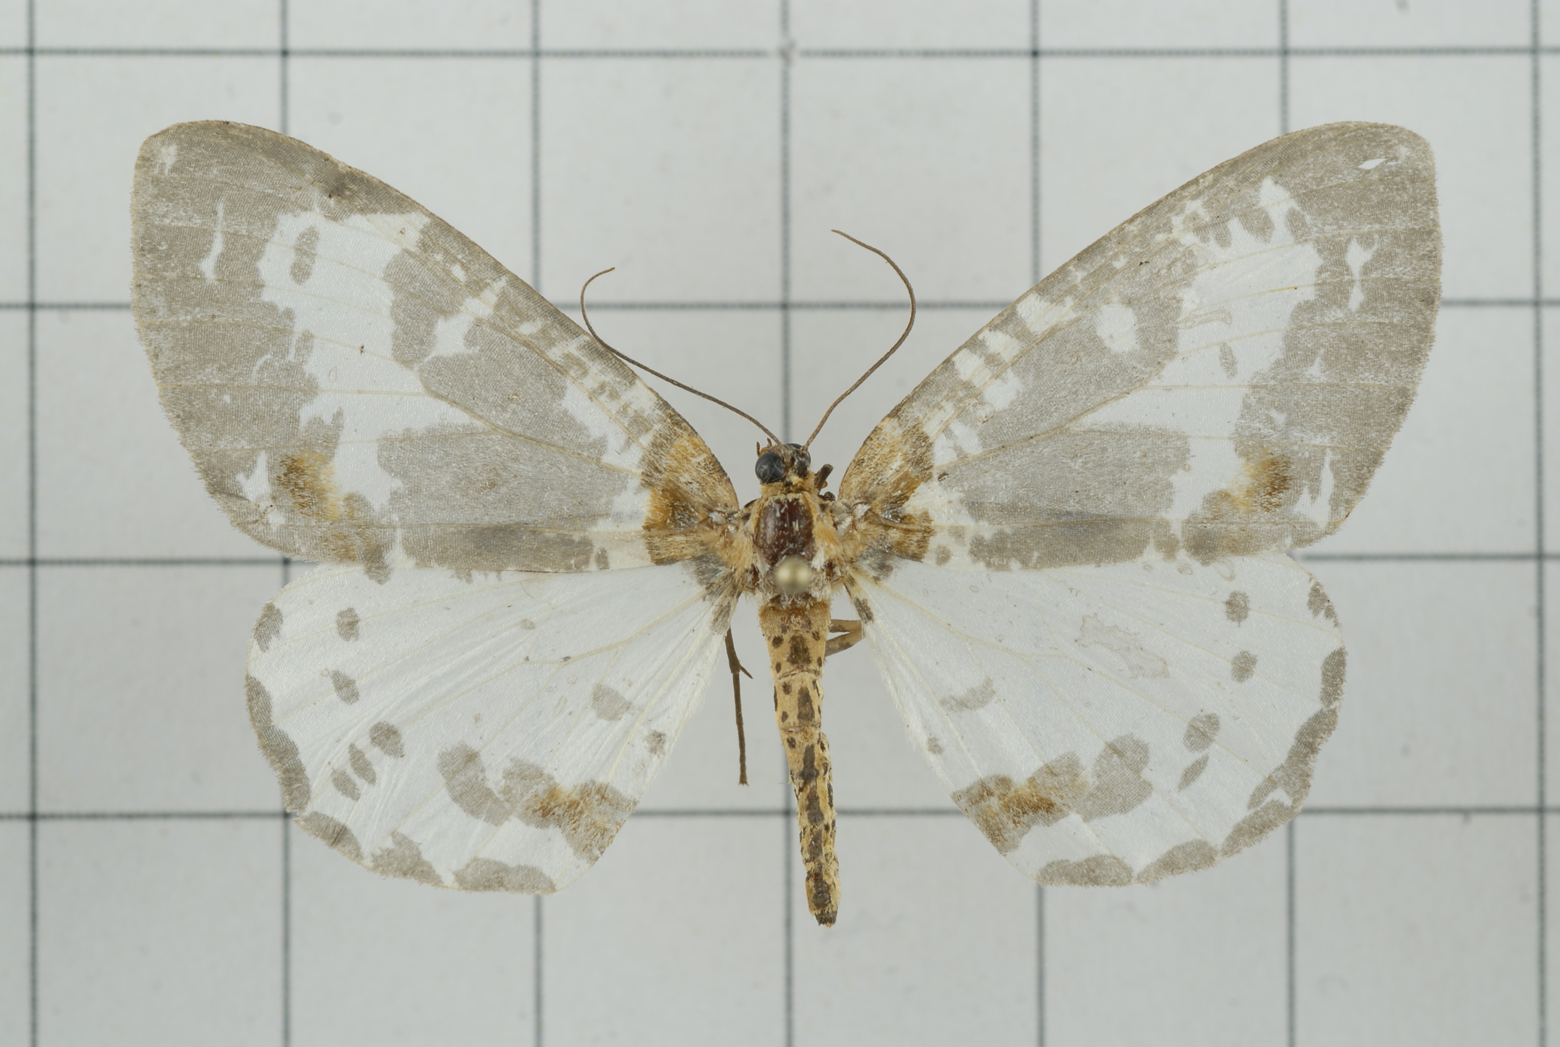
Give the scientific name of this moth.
Abraxas submartiaria
